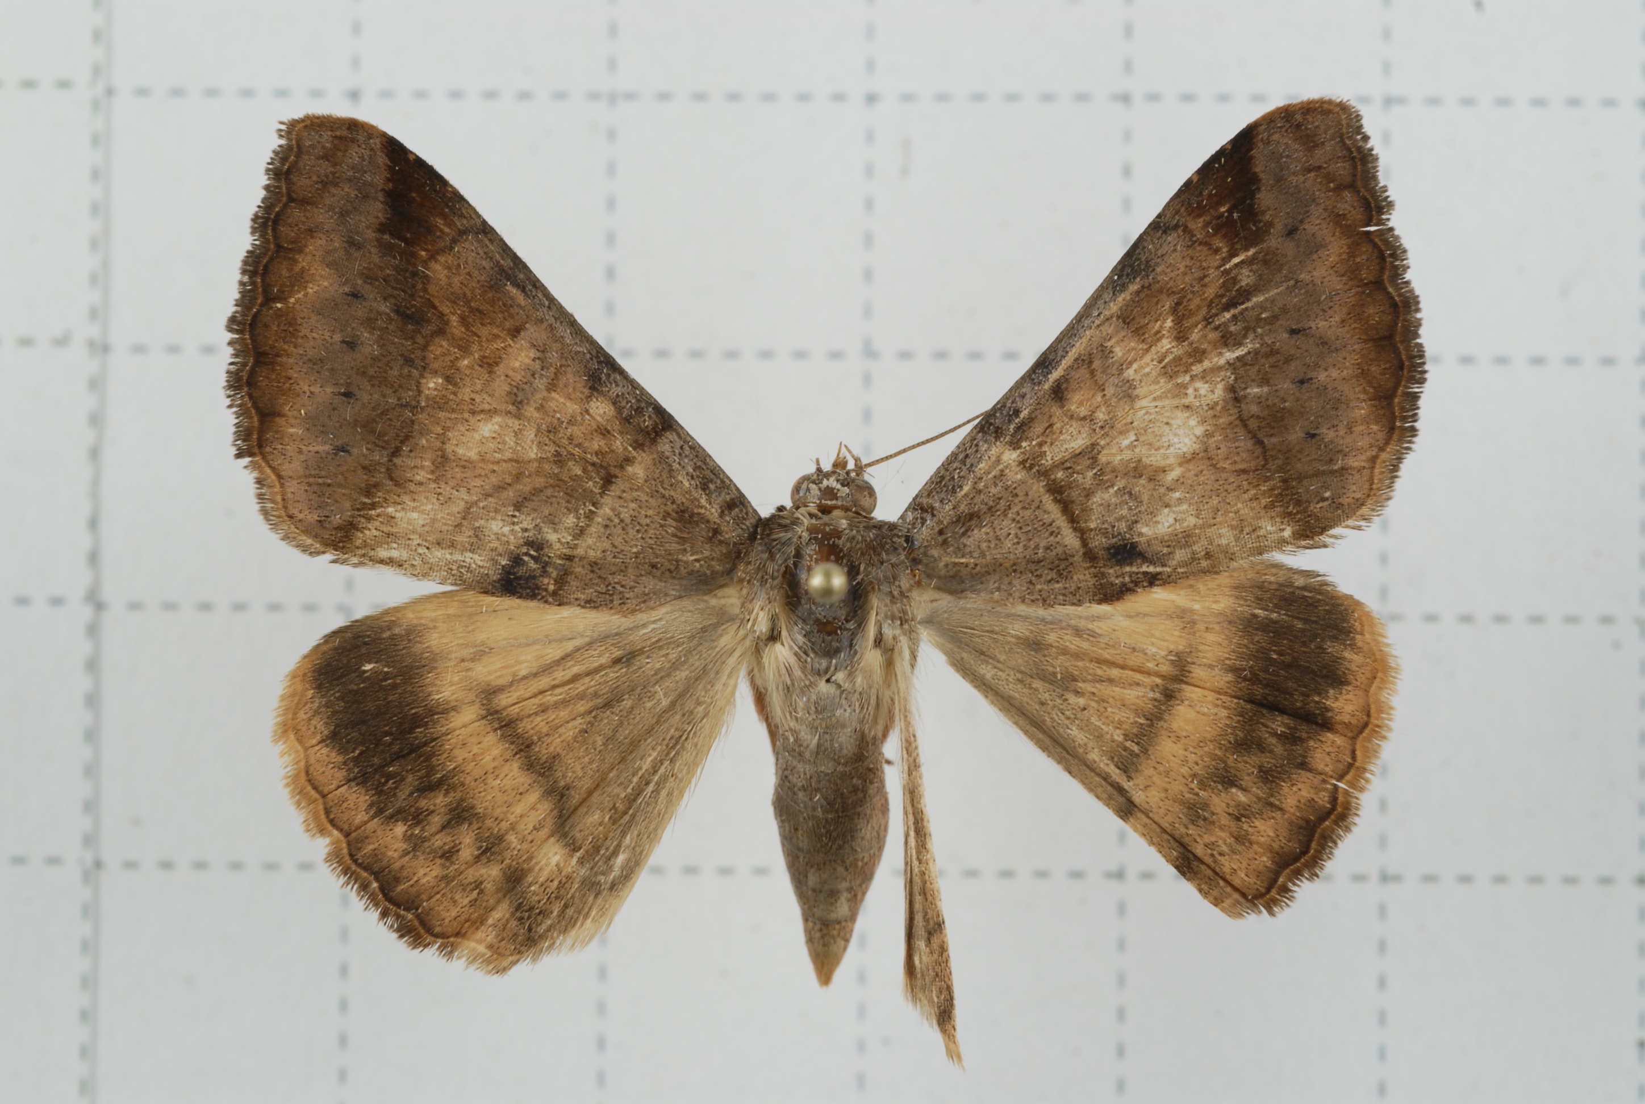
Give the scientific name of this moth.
Mocis undata
